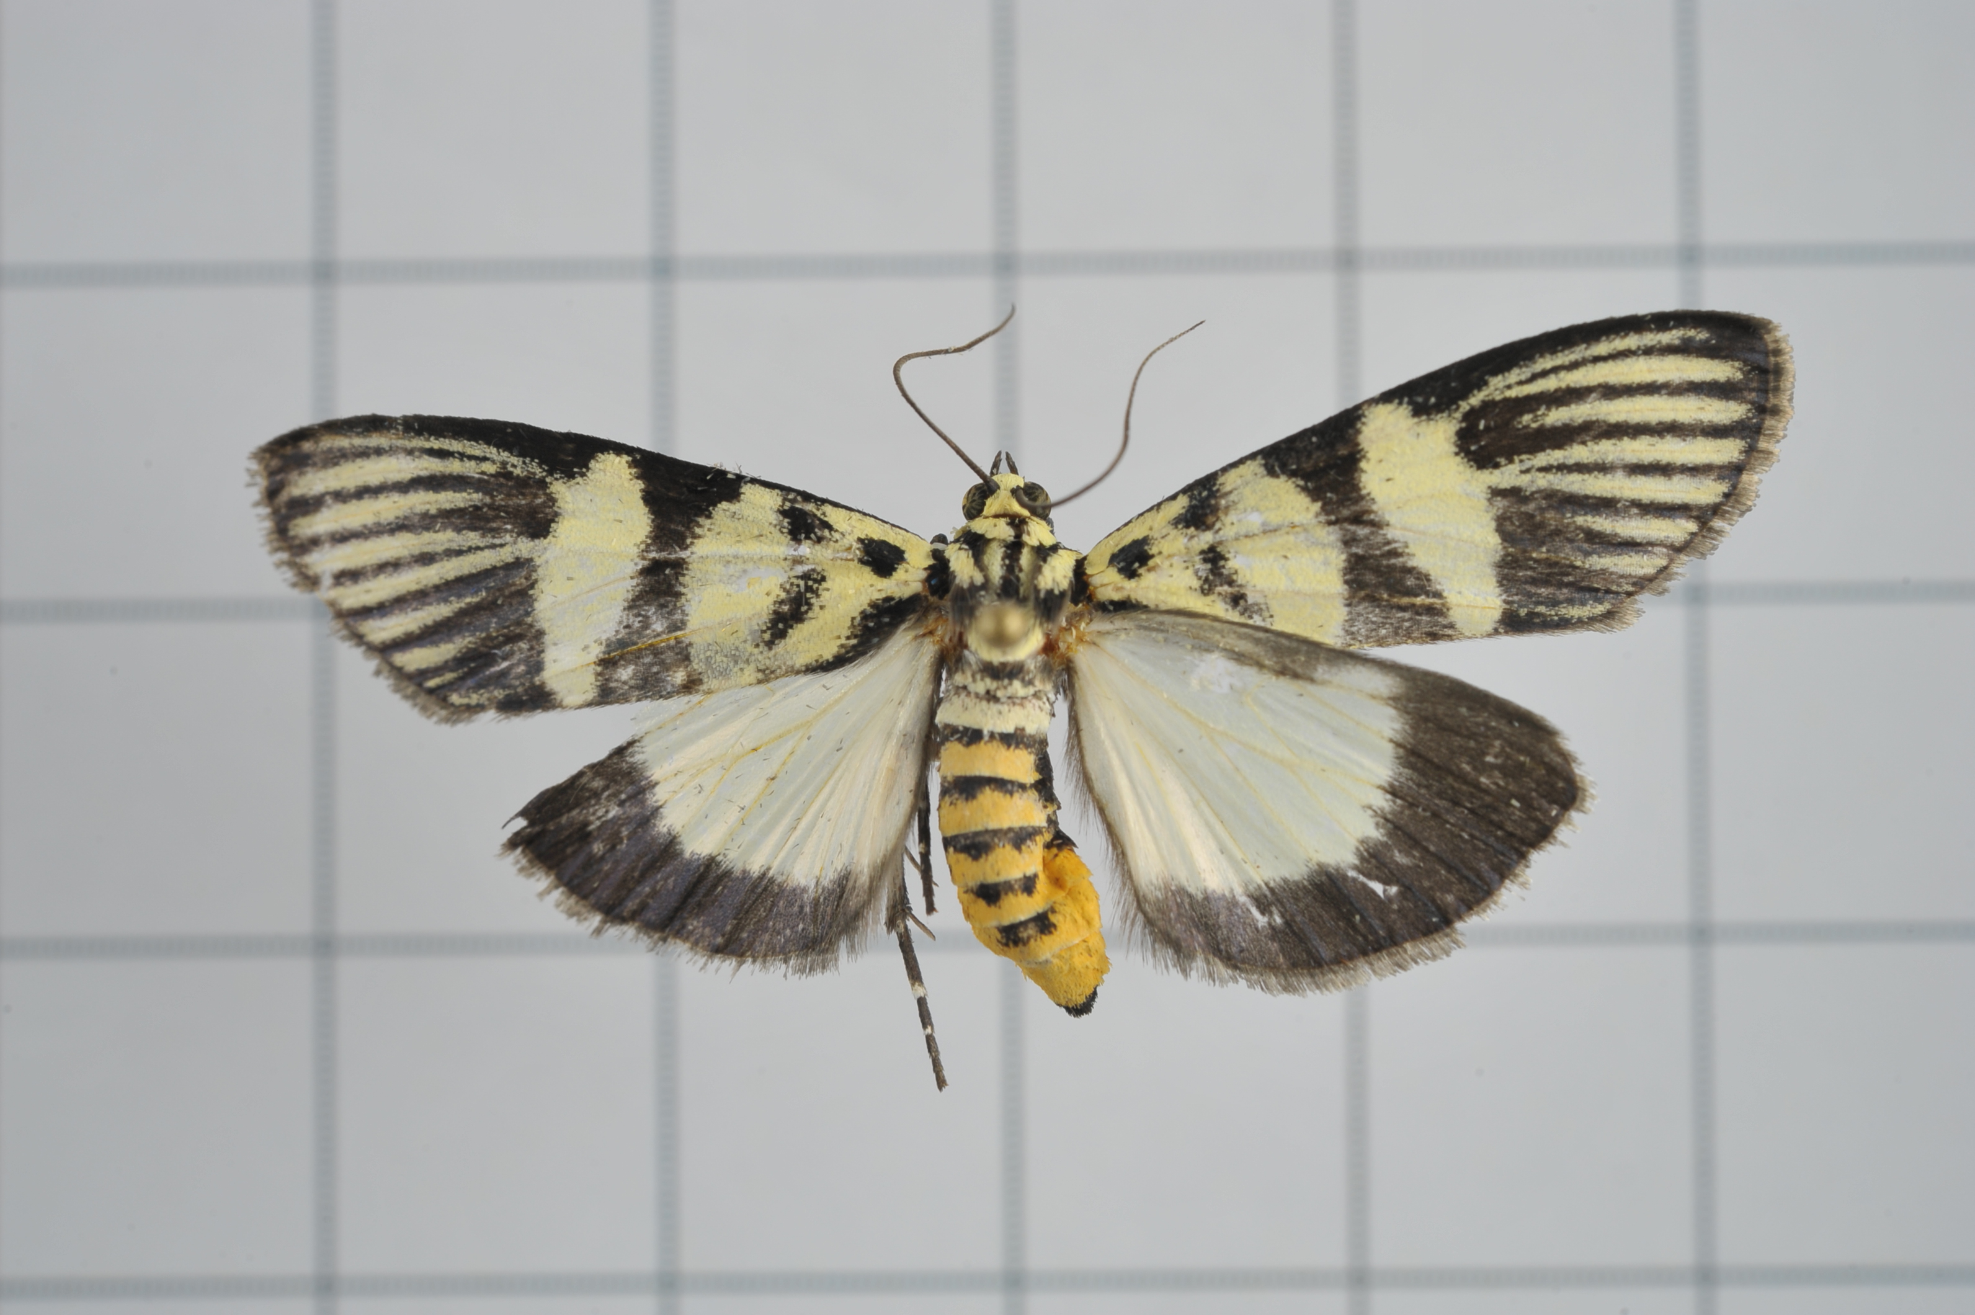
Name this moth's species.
Heortia vitessoides
